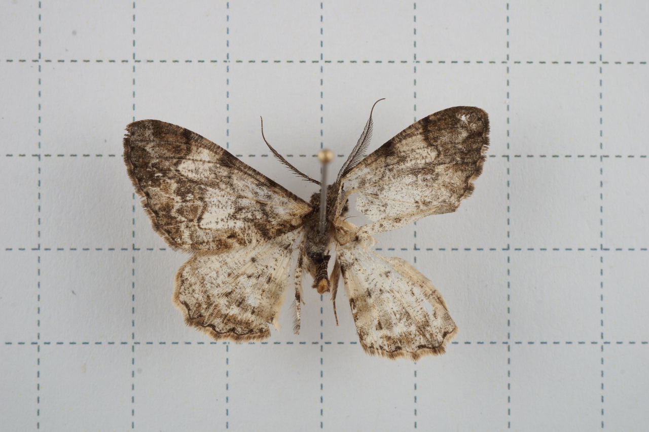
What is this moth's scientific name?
Alcis admissaria undularia
